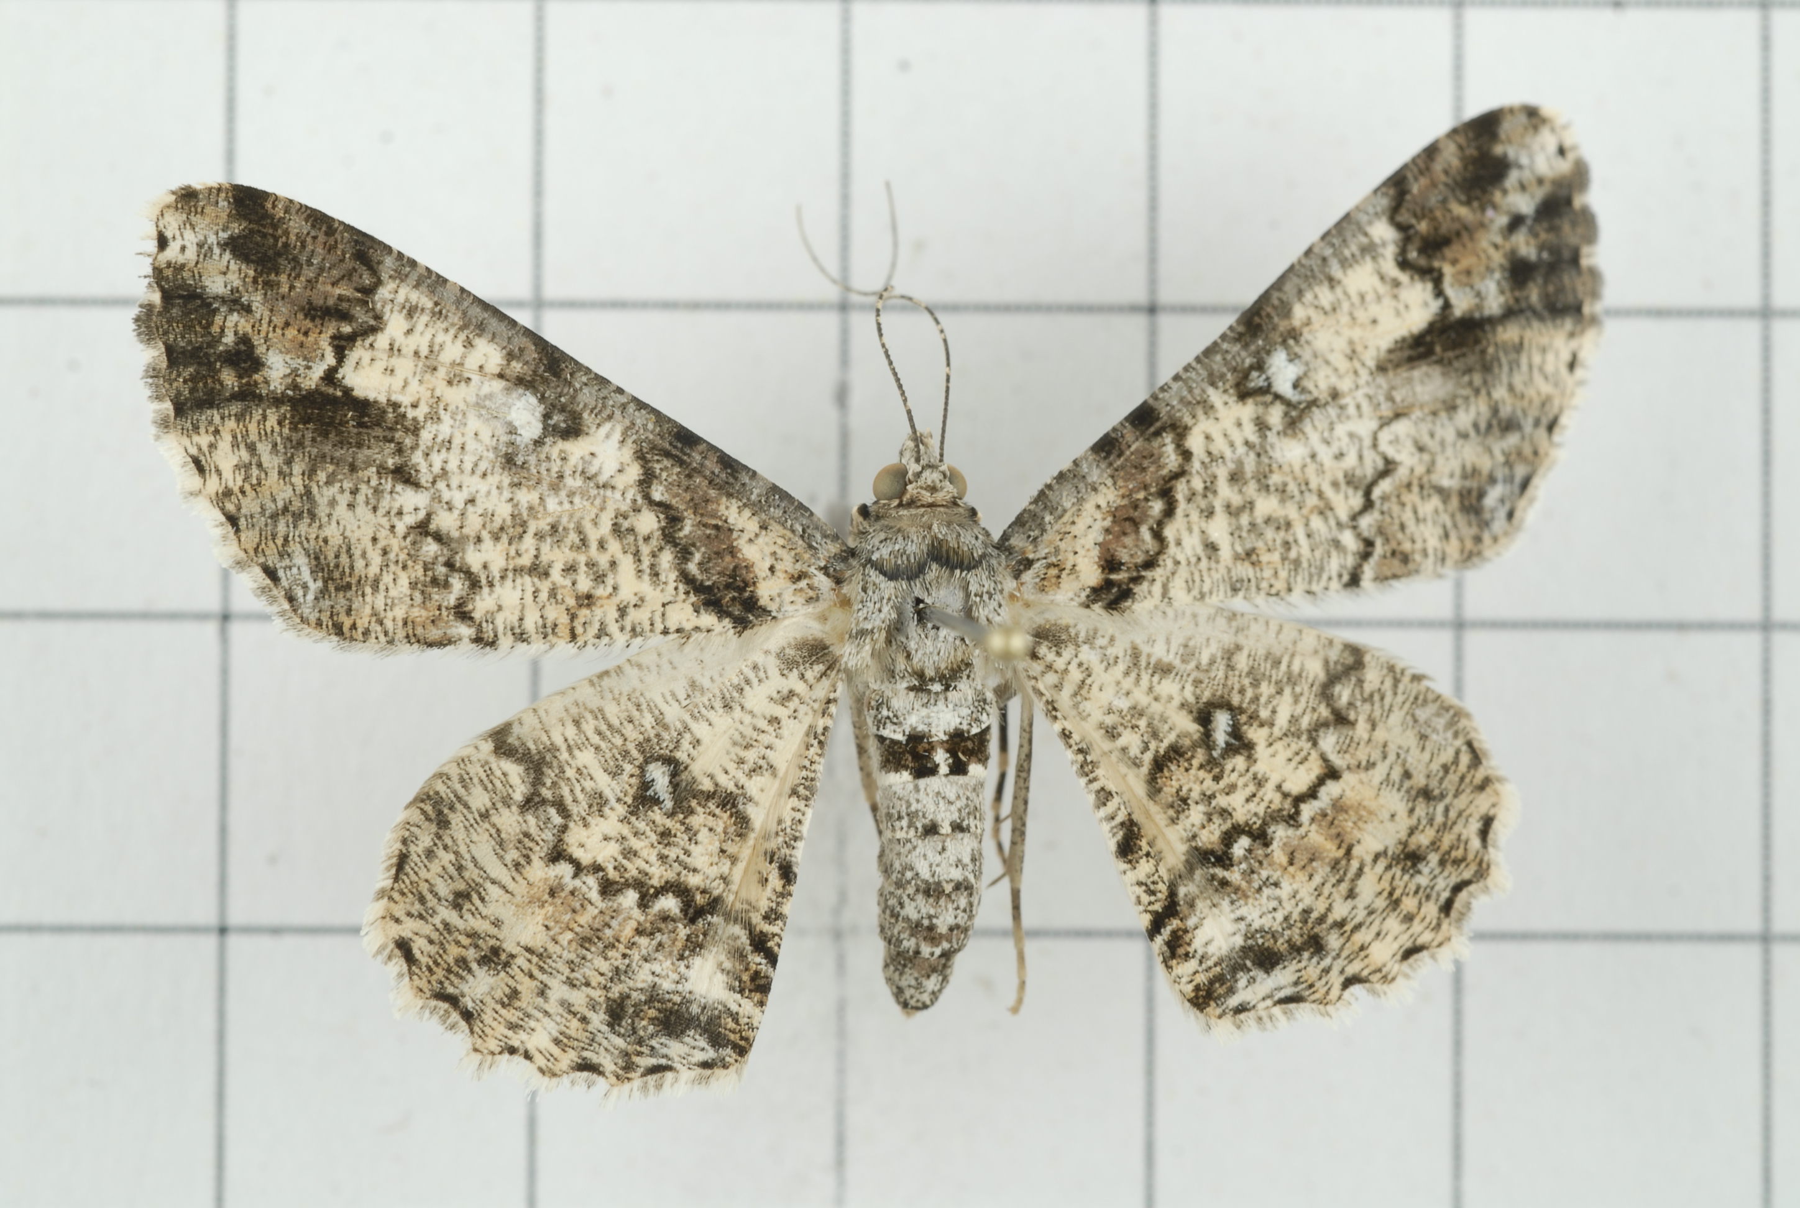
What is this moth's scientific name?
Cleora fraterna
